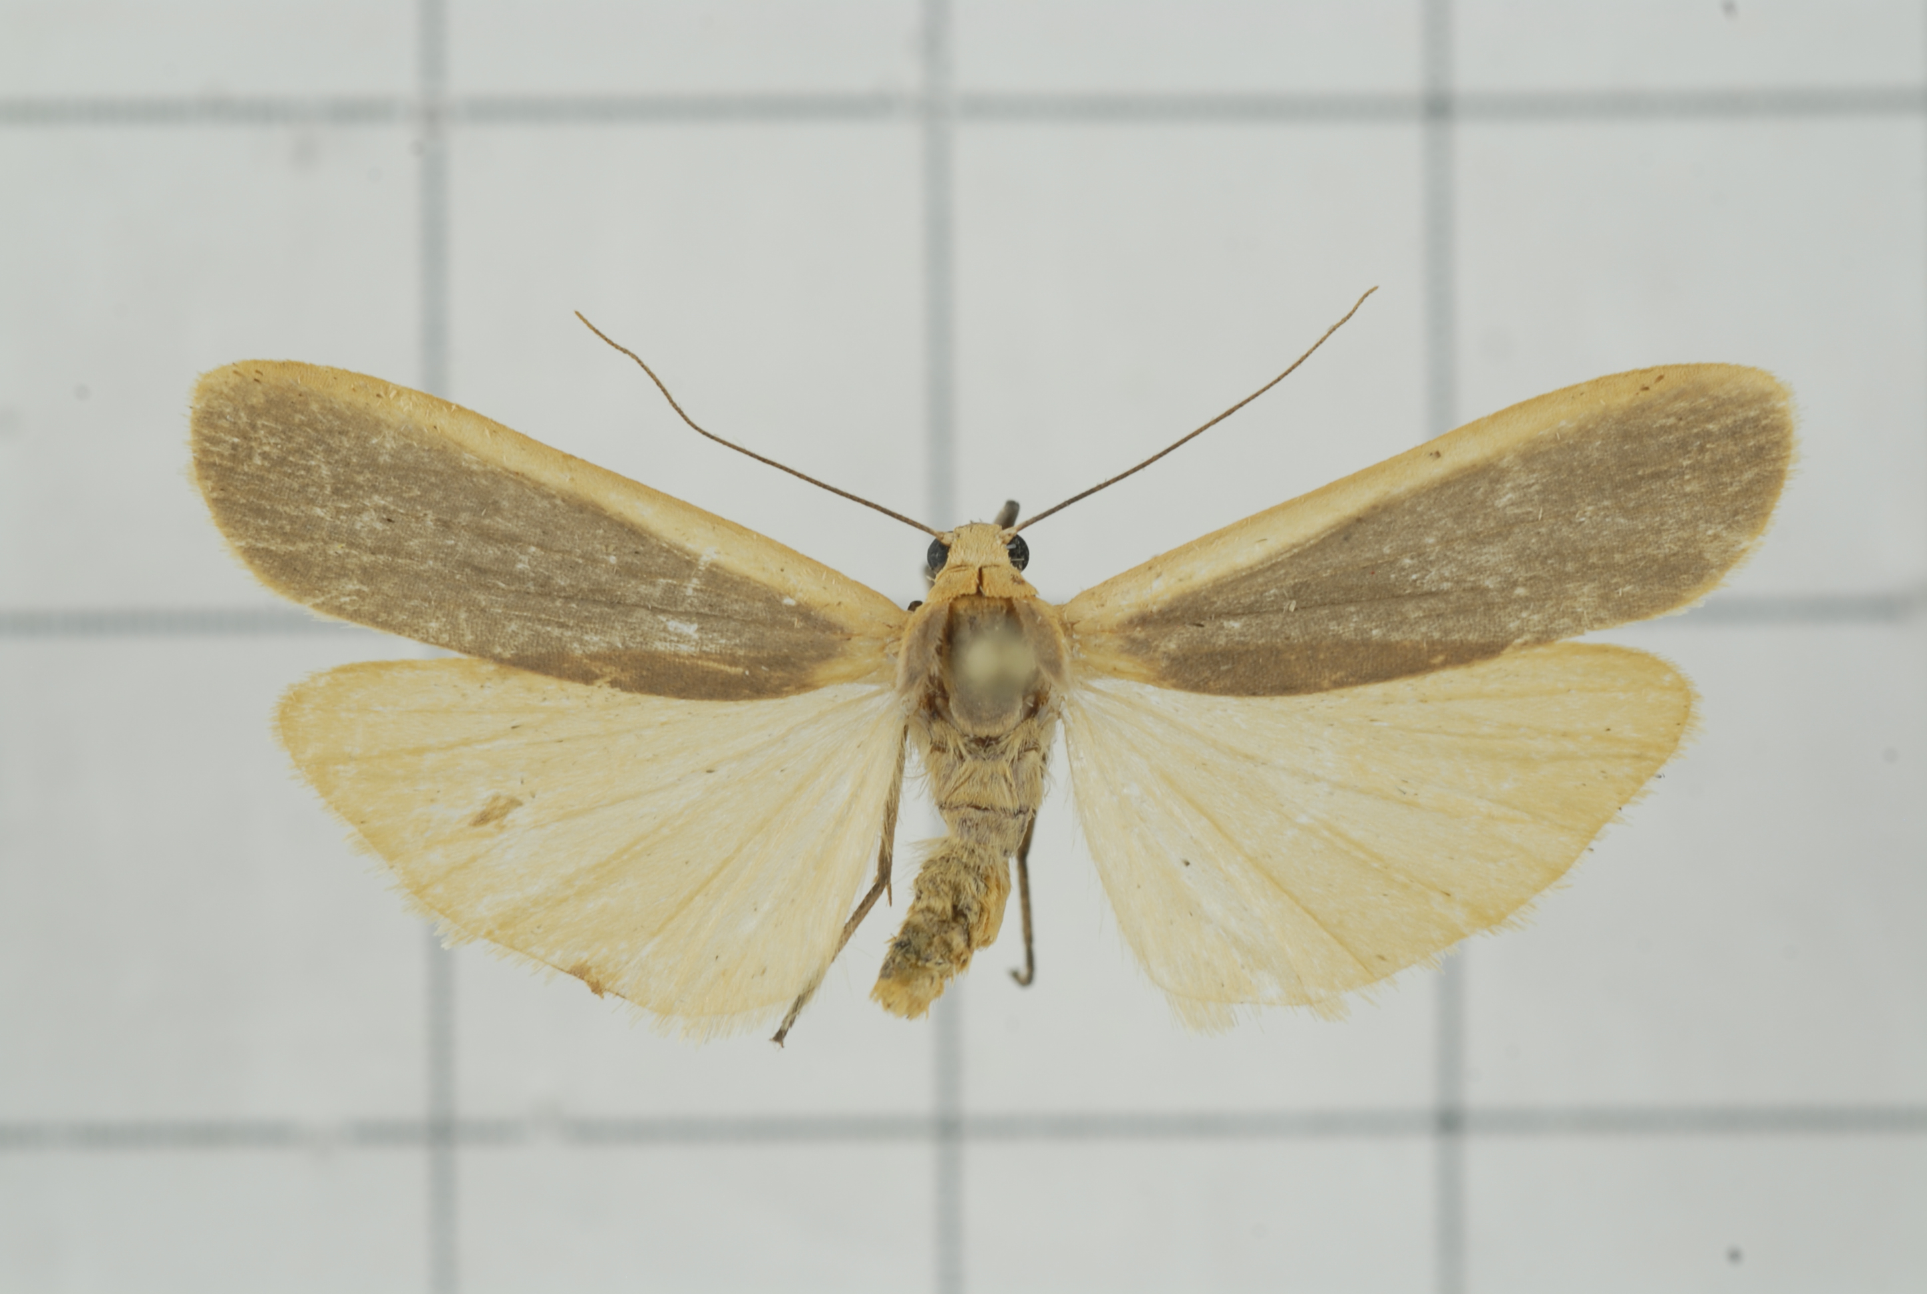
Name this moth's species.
Brunia antica
